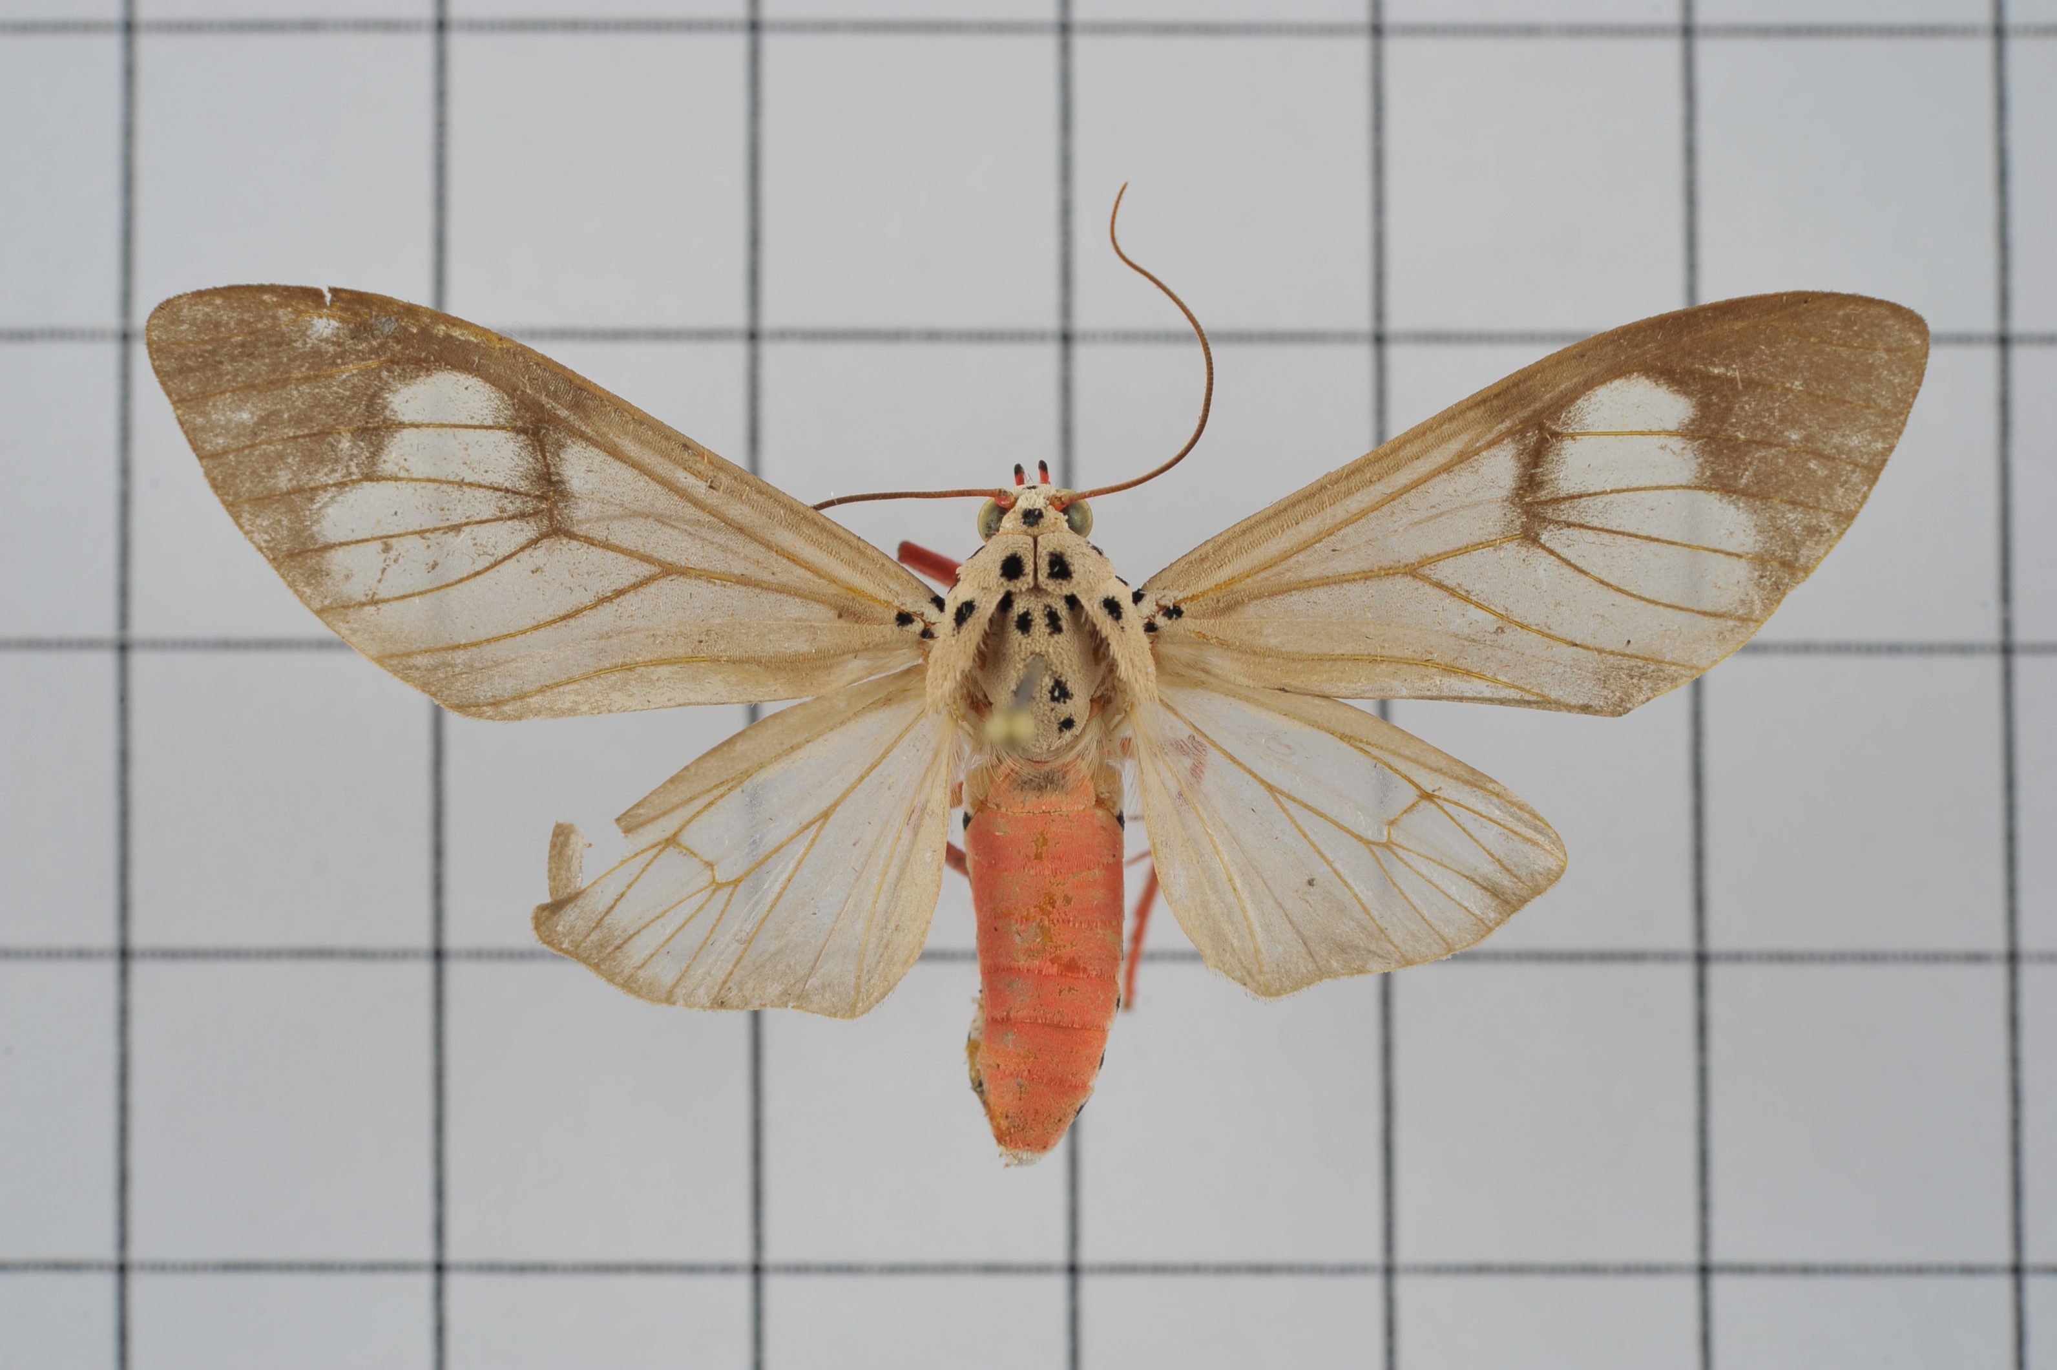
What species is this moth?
Amerila astreus
